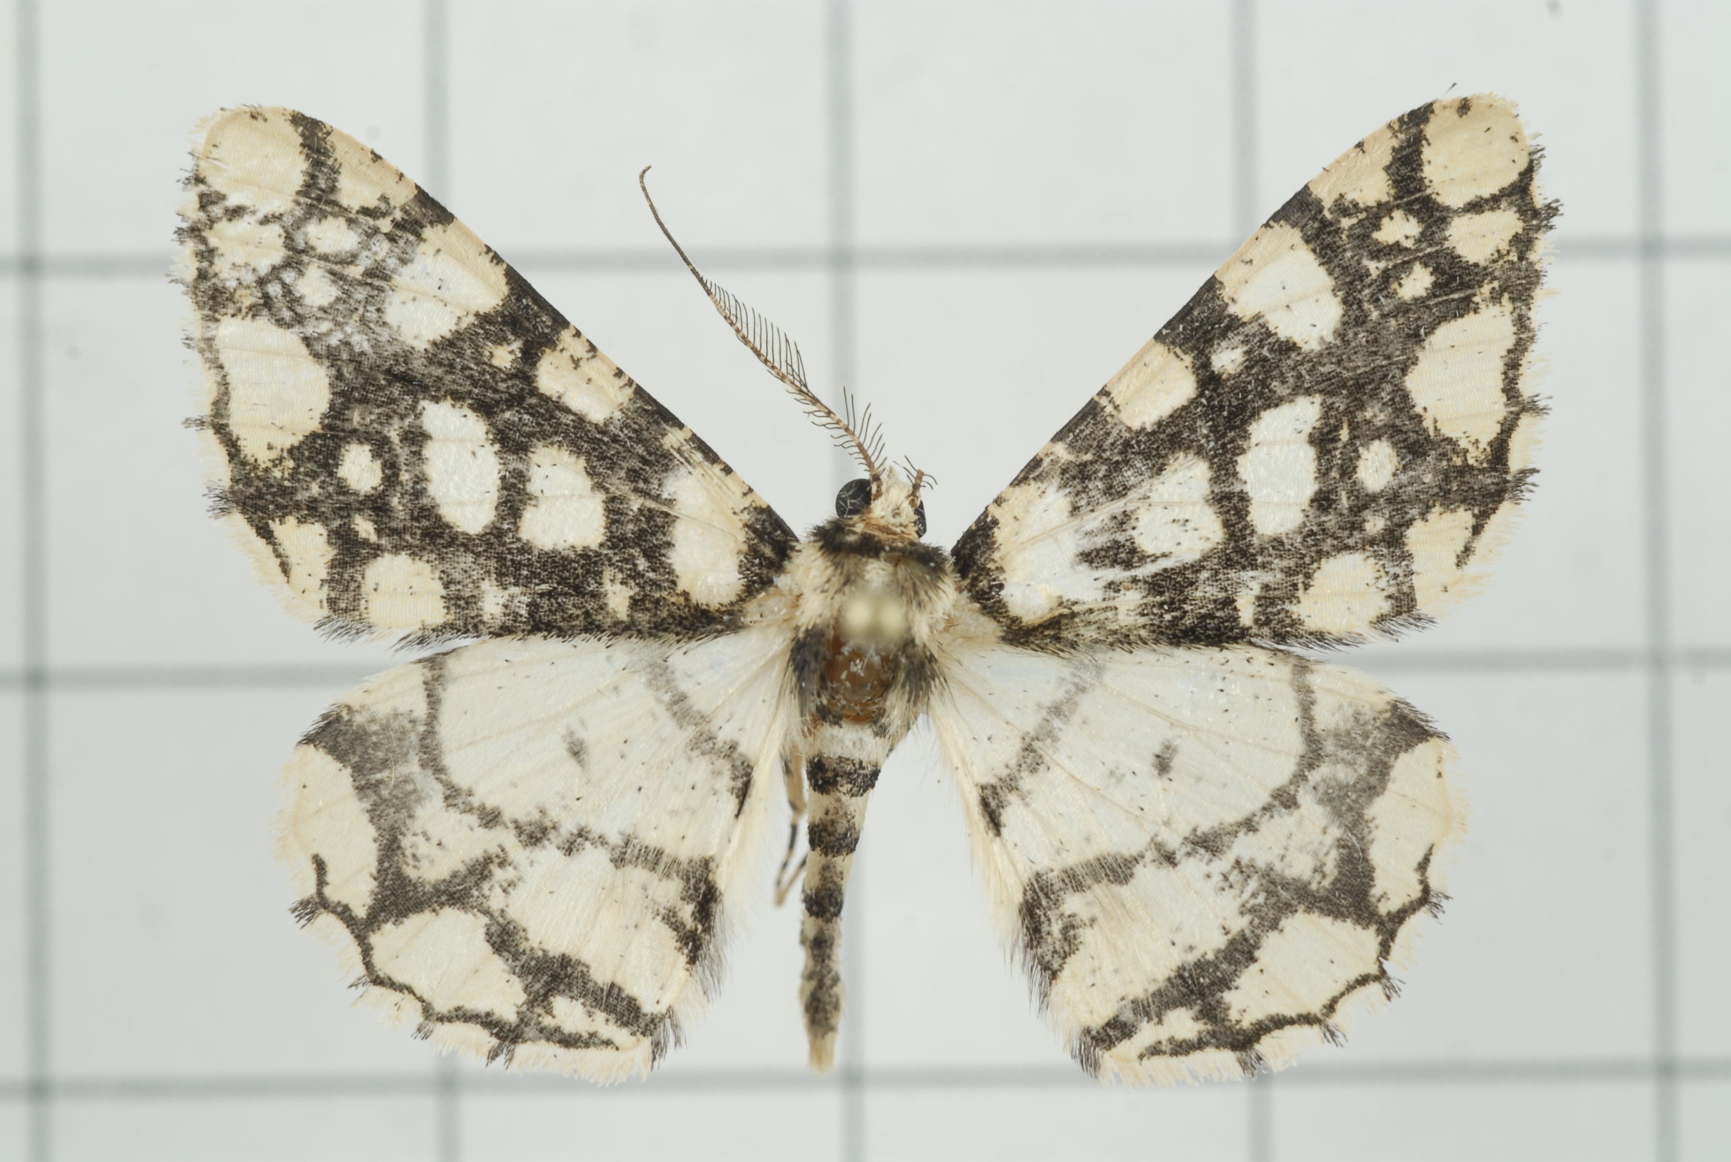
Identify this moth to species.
Alcis maculata taiwanica
